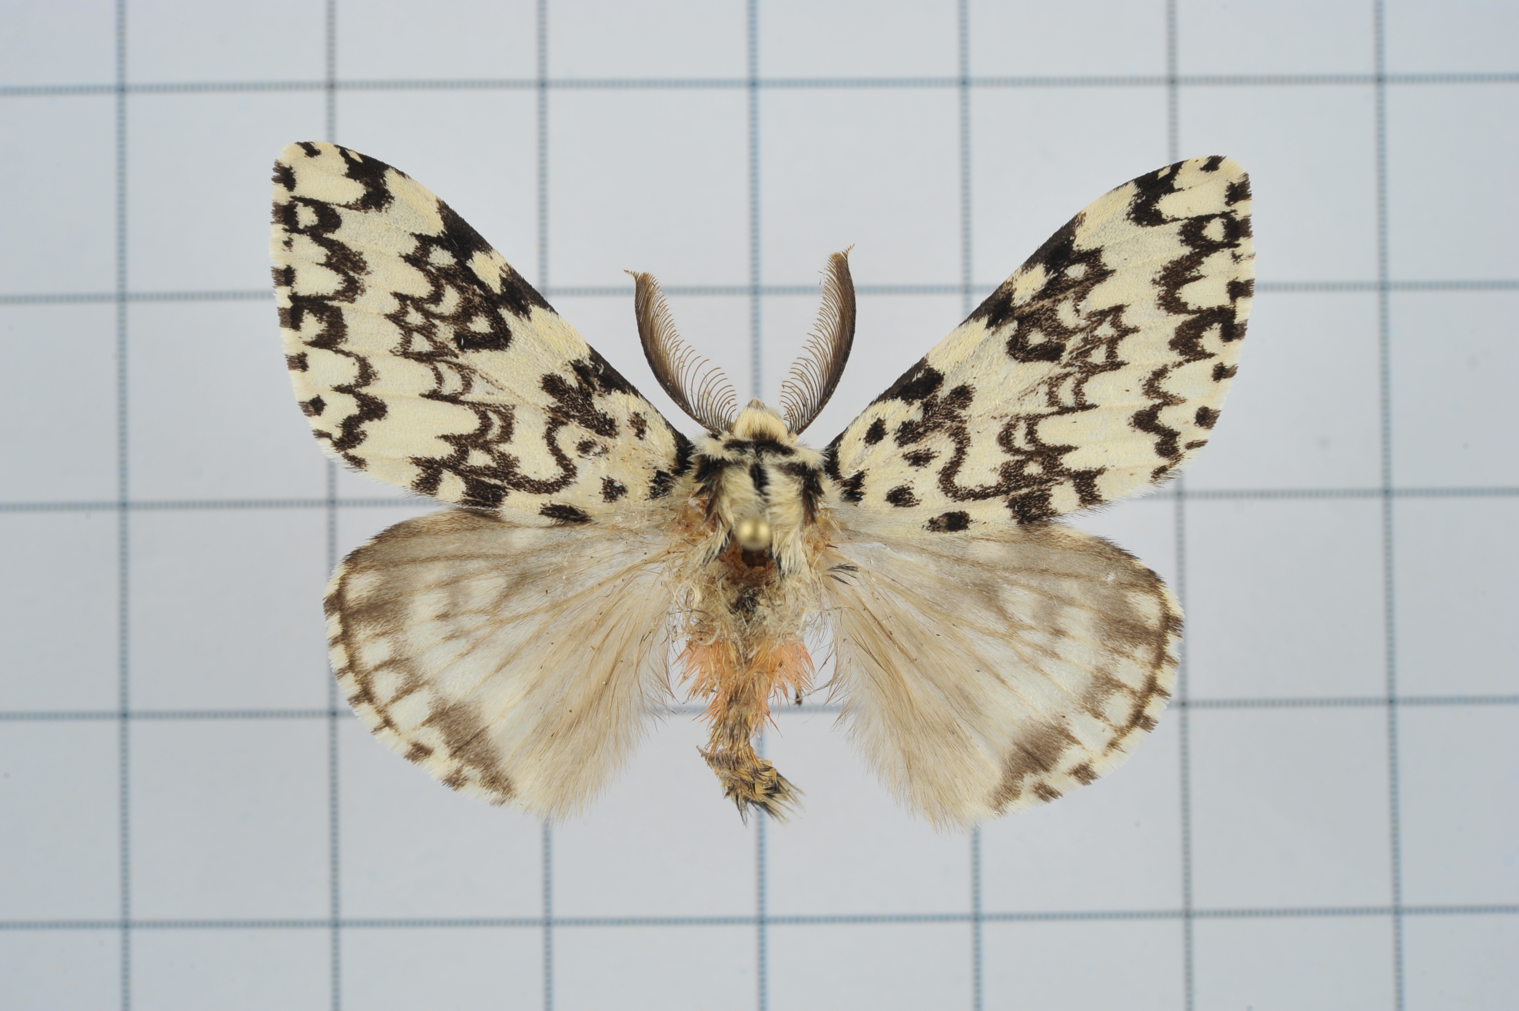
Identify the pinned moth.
Lymantria concolor concolor
